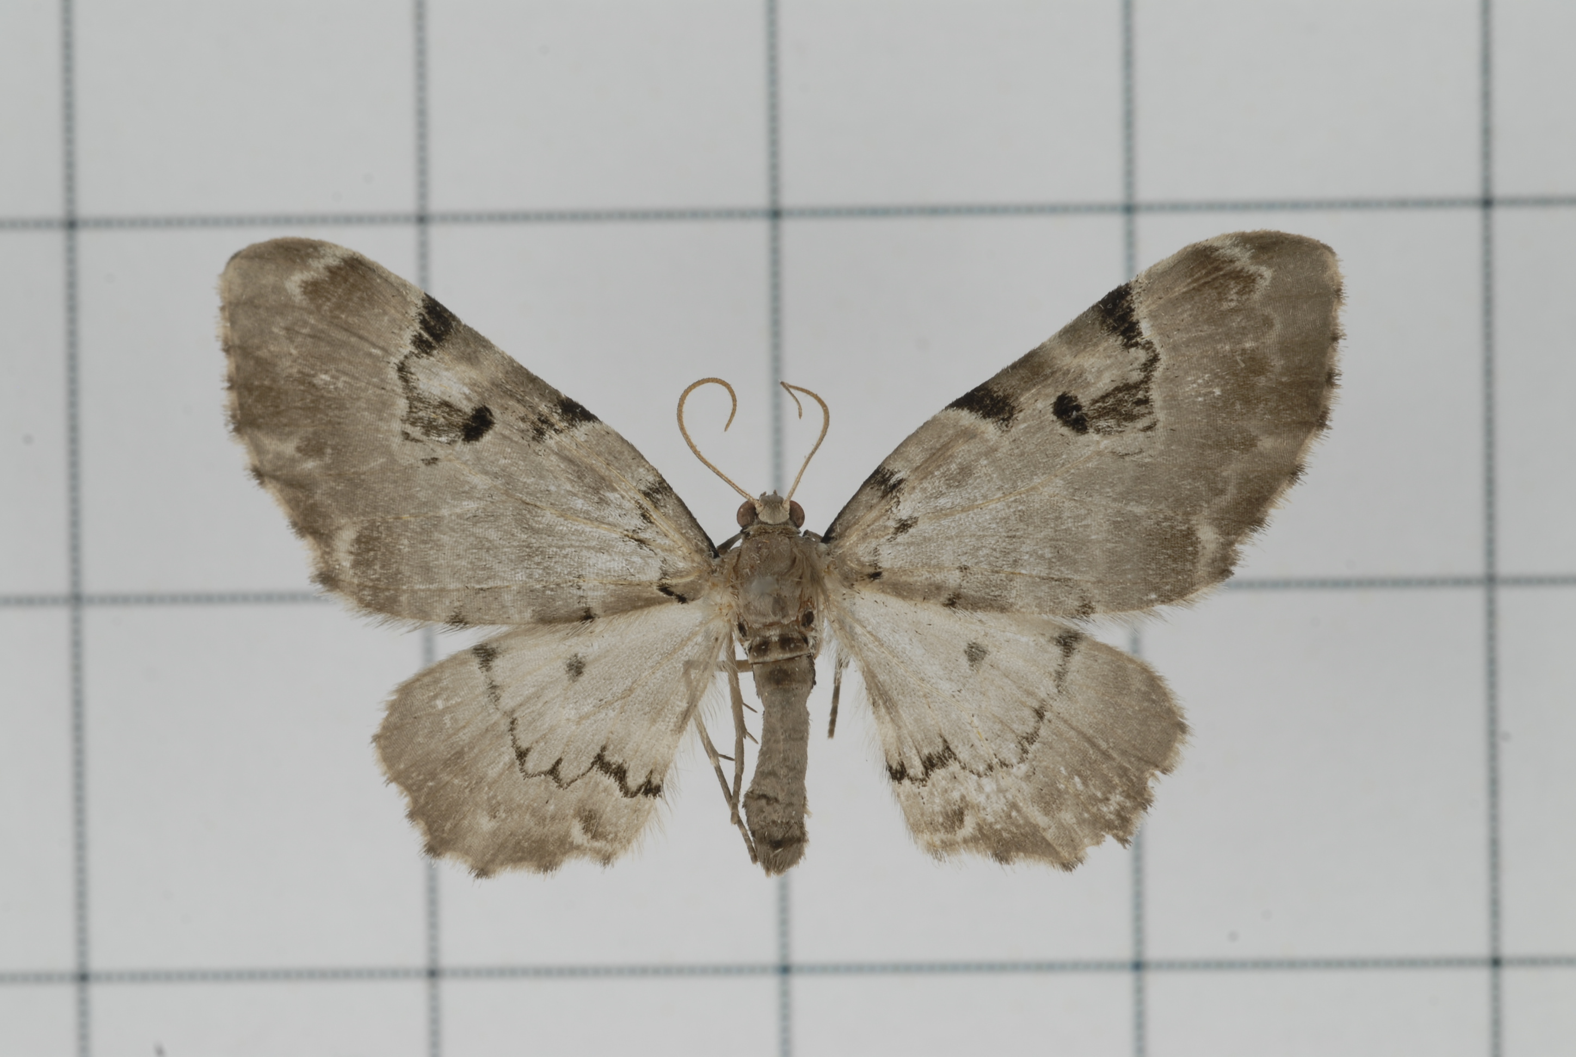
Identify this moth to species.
Physetobasis dentifascia triangulifera
